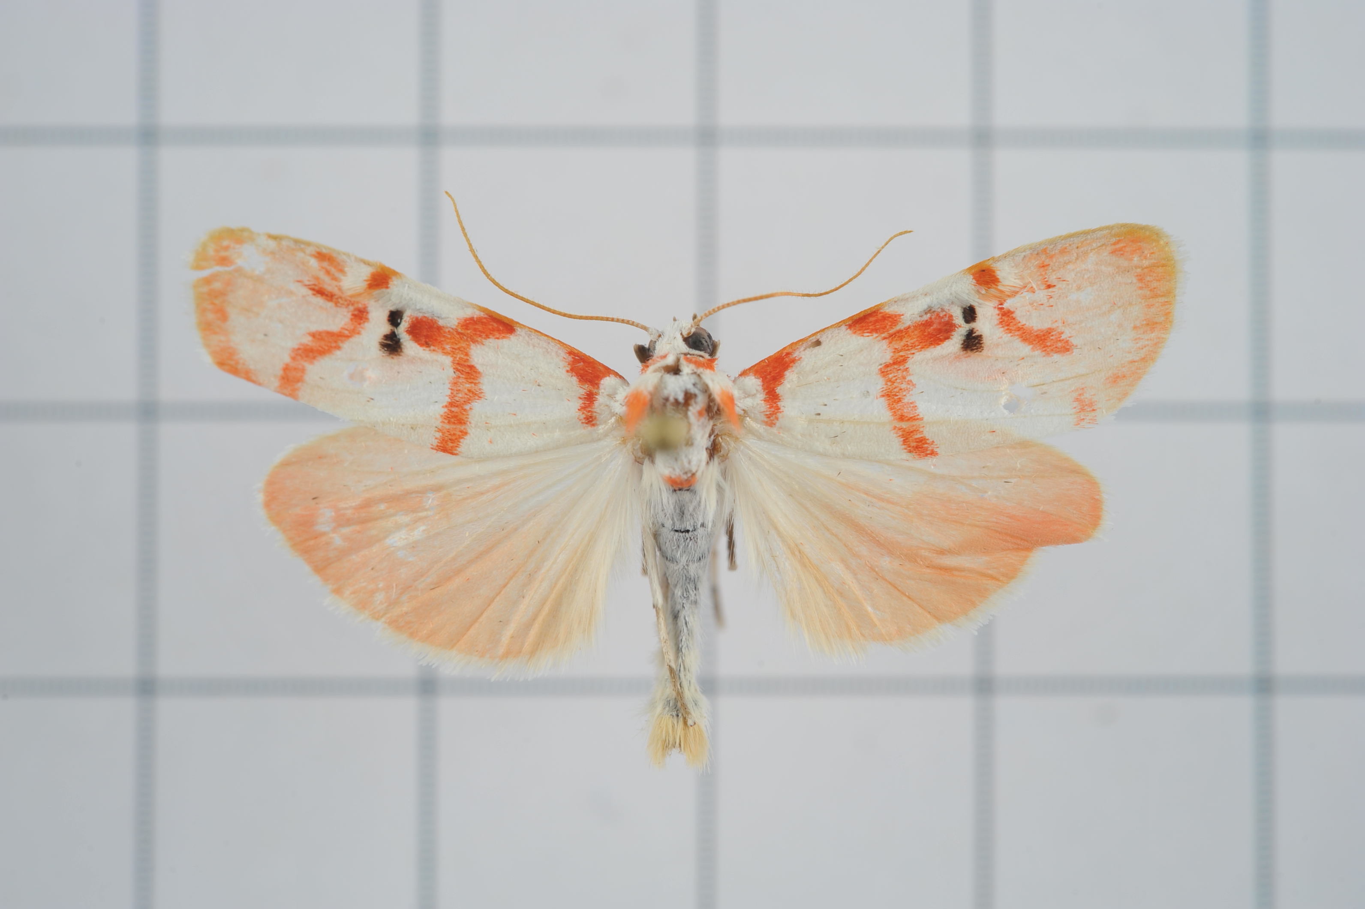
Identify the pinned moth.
Cyana hamata hamata
